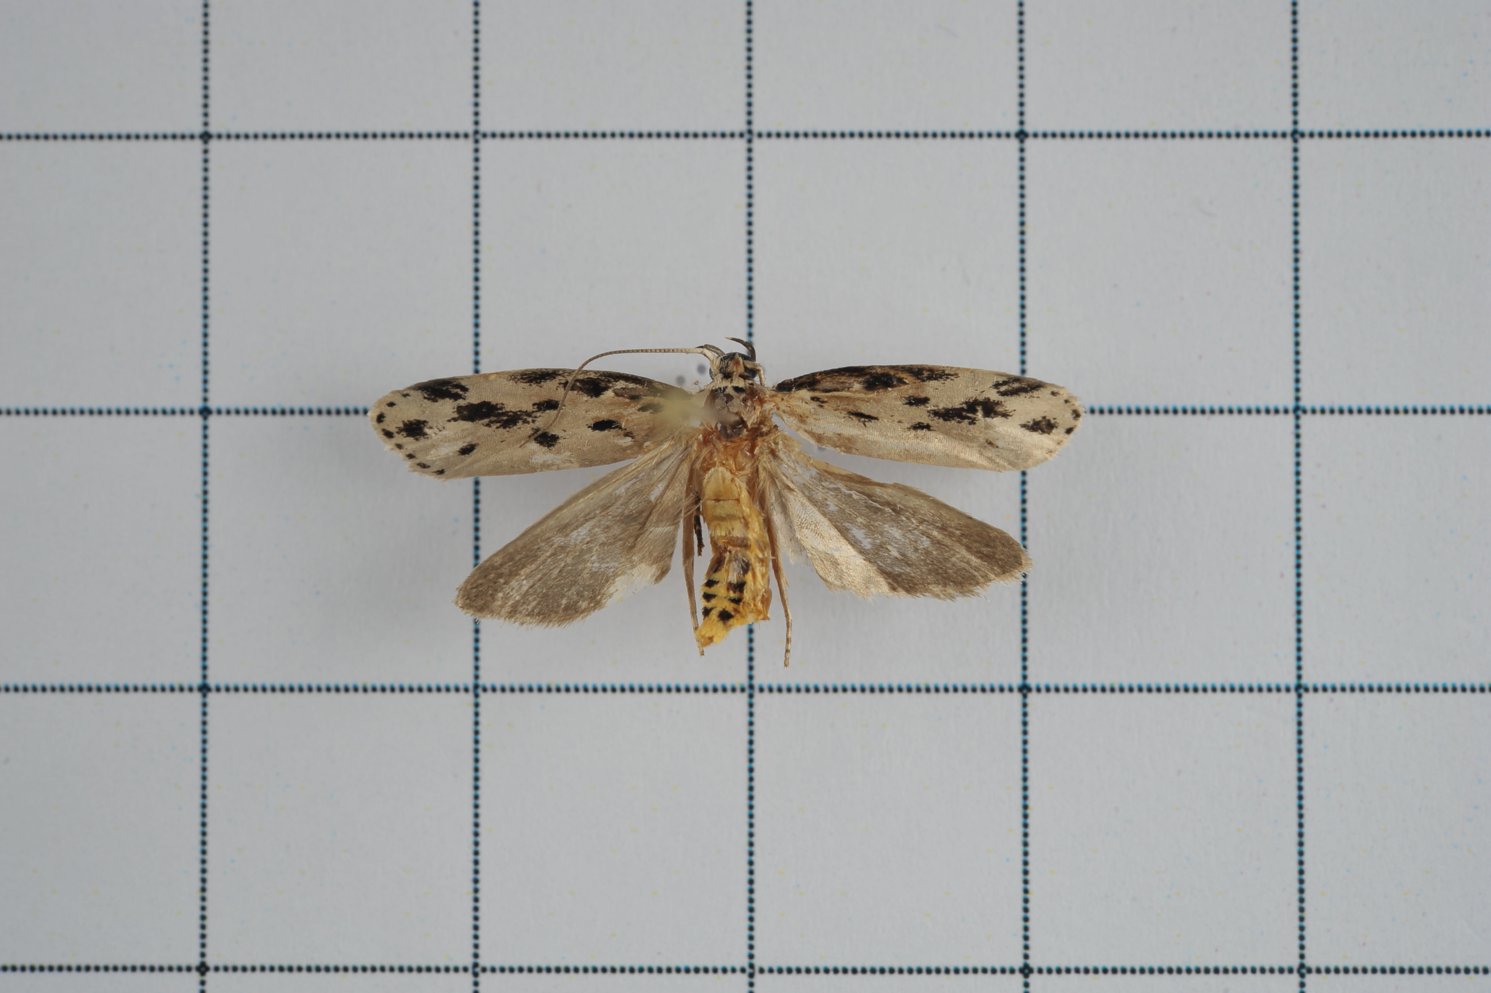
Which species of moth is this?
Ethmia epitrocha
